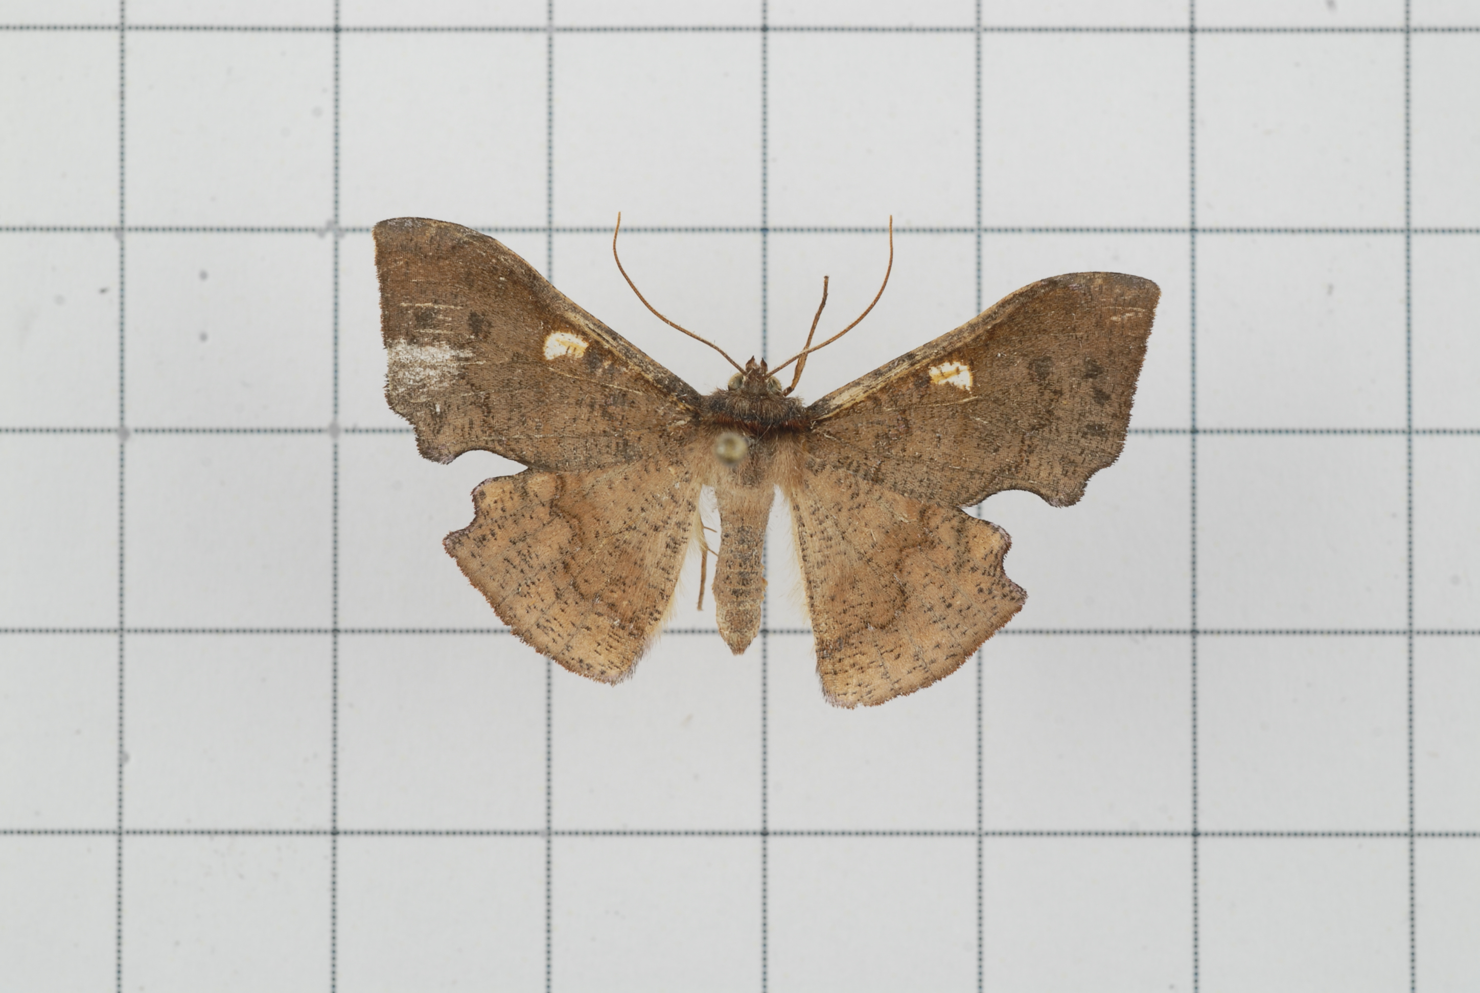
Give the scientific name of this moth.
Fascellina chromataria
